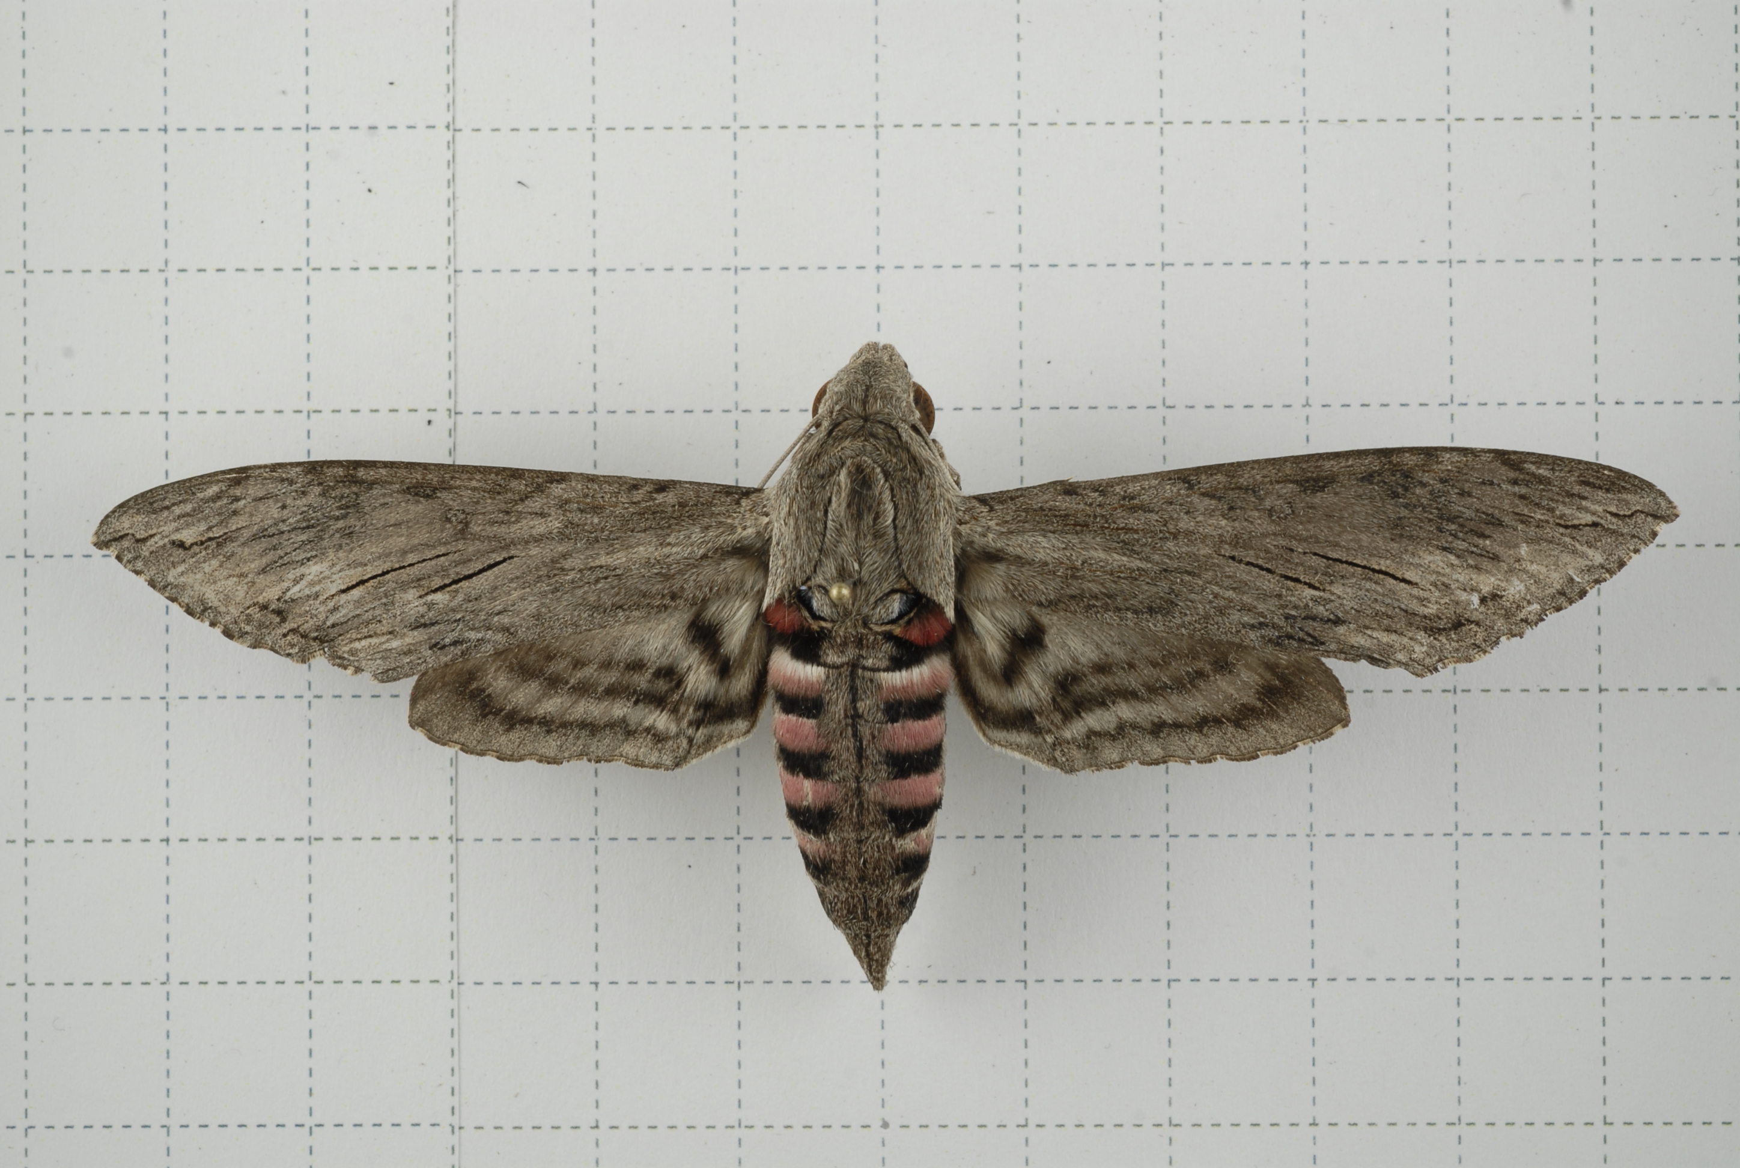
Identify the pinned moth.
Agrius convolvuli
